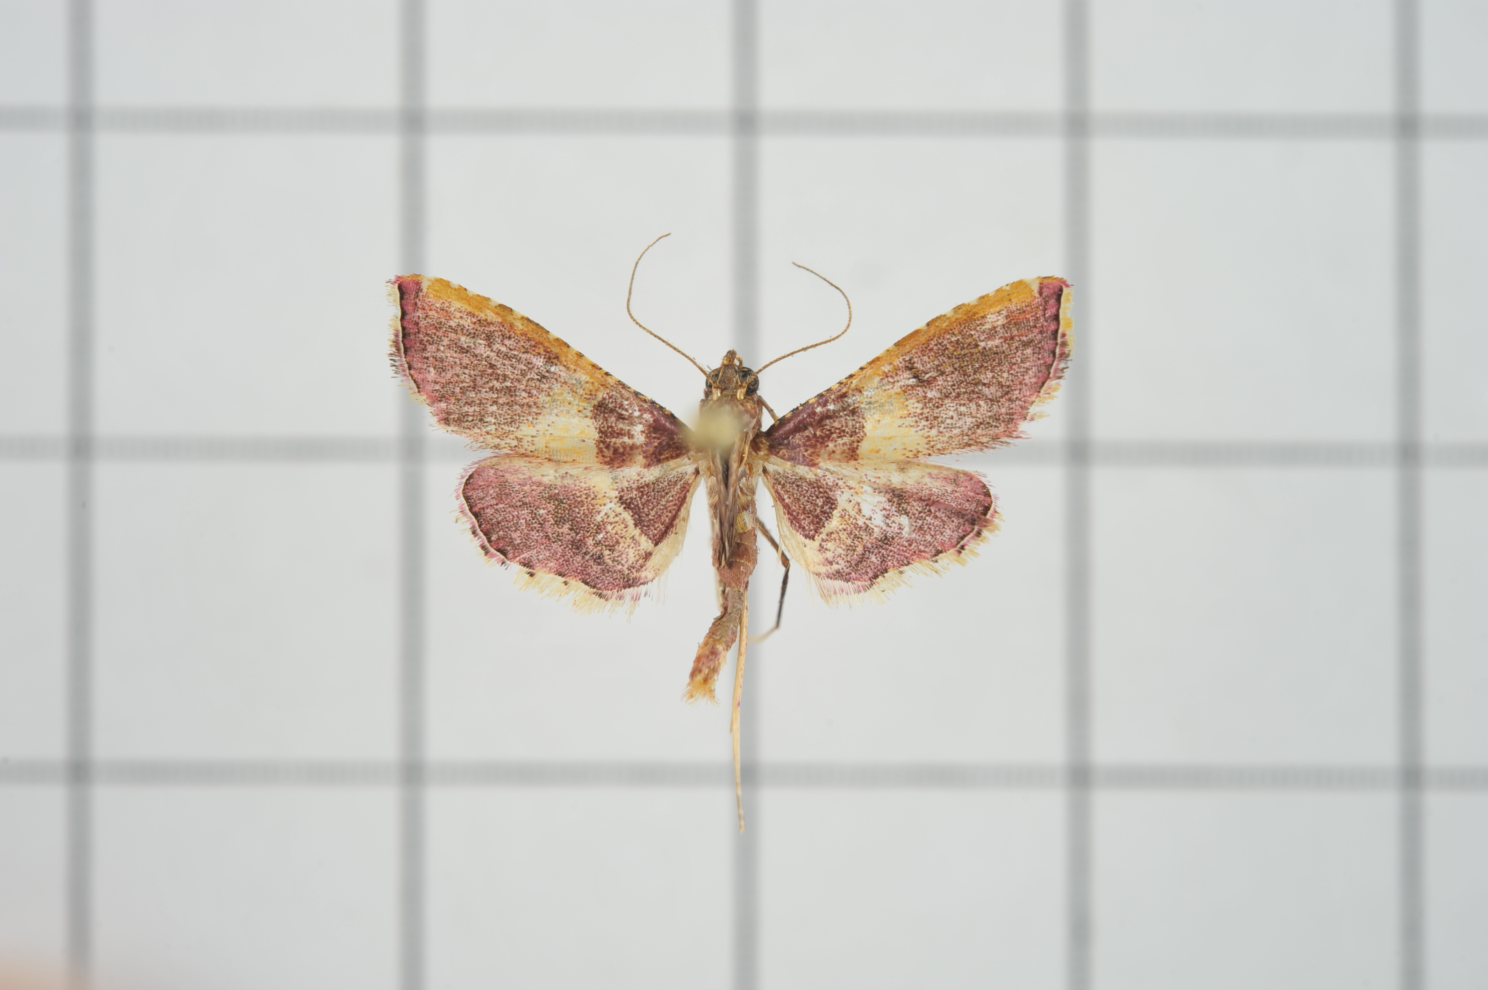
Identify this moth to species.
Endotricha olivacealis
